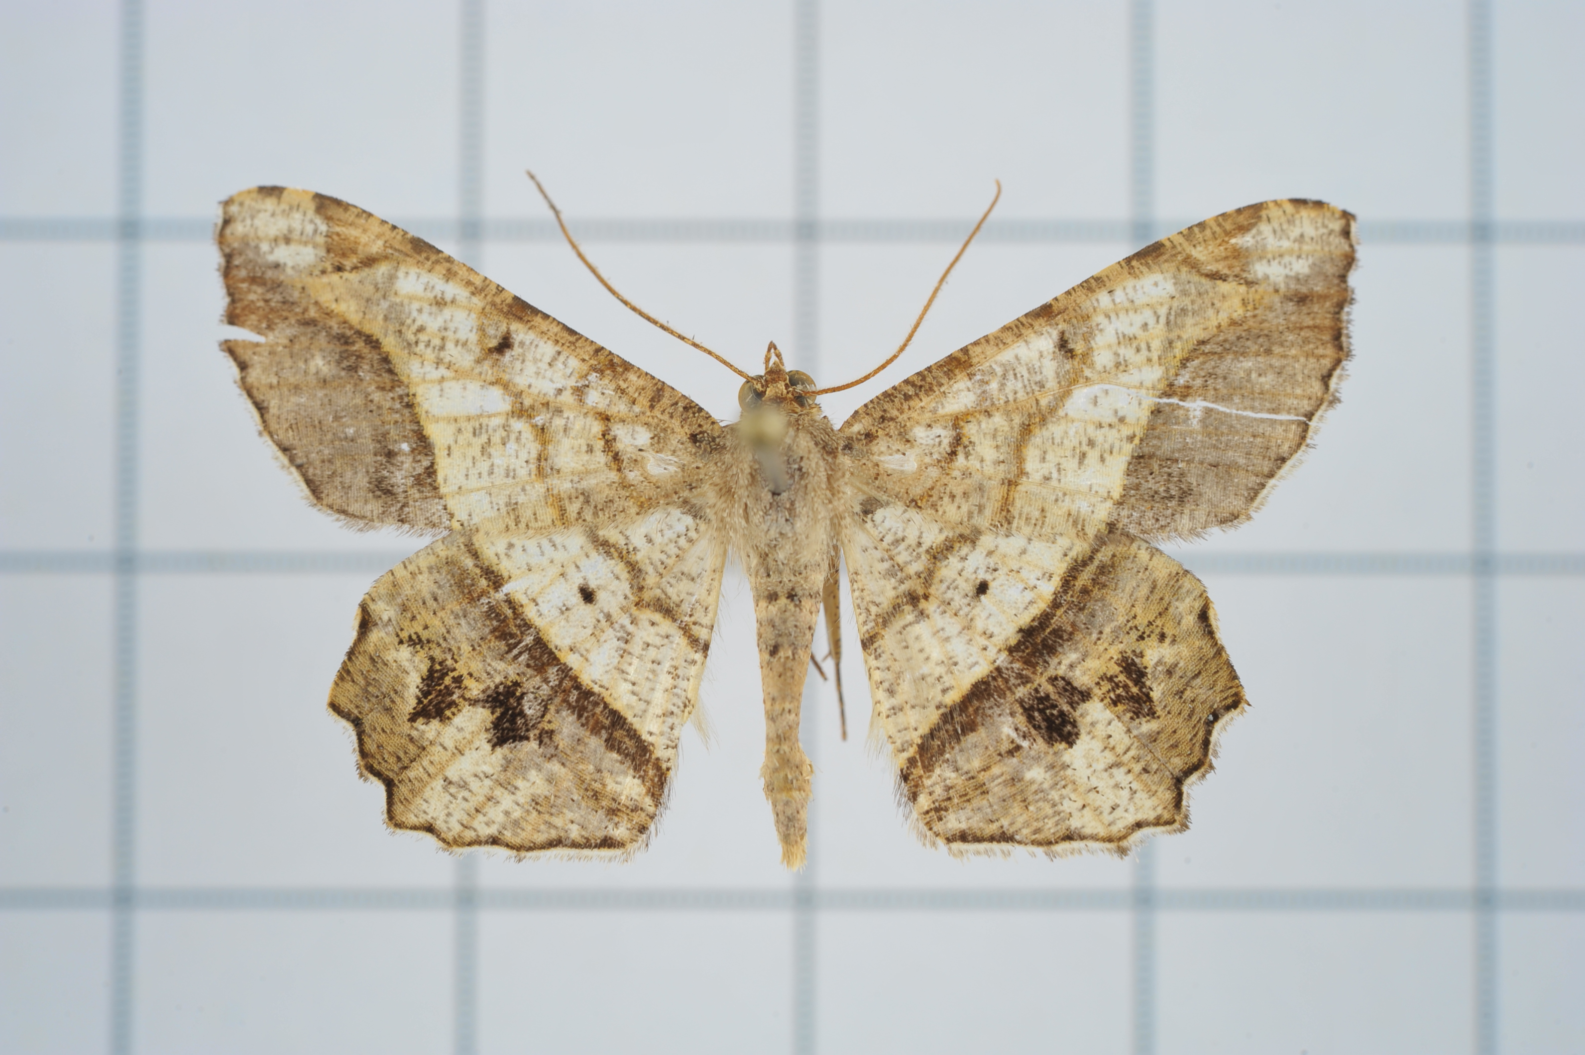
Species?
Chiasmia intermediaria
